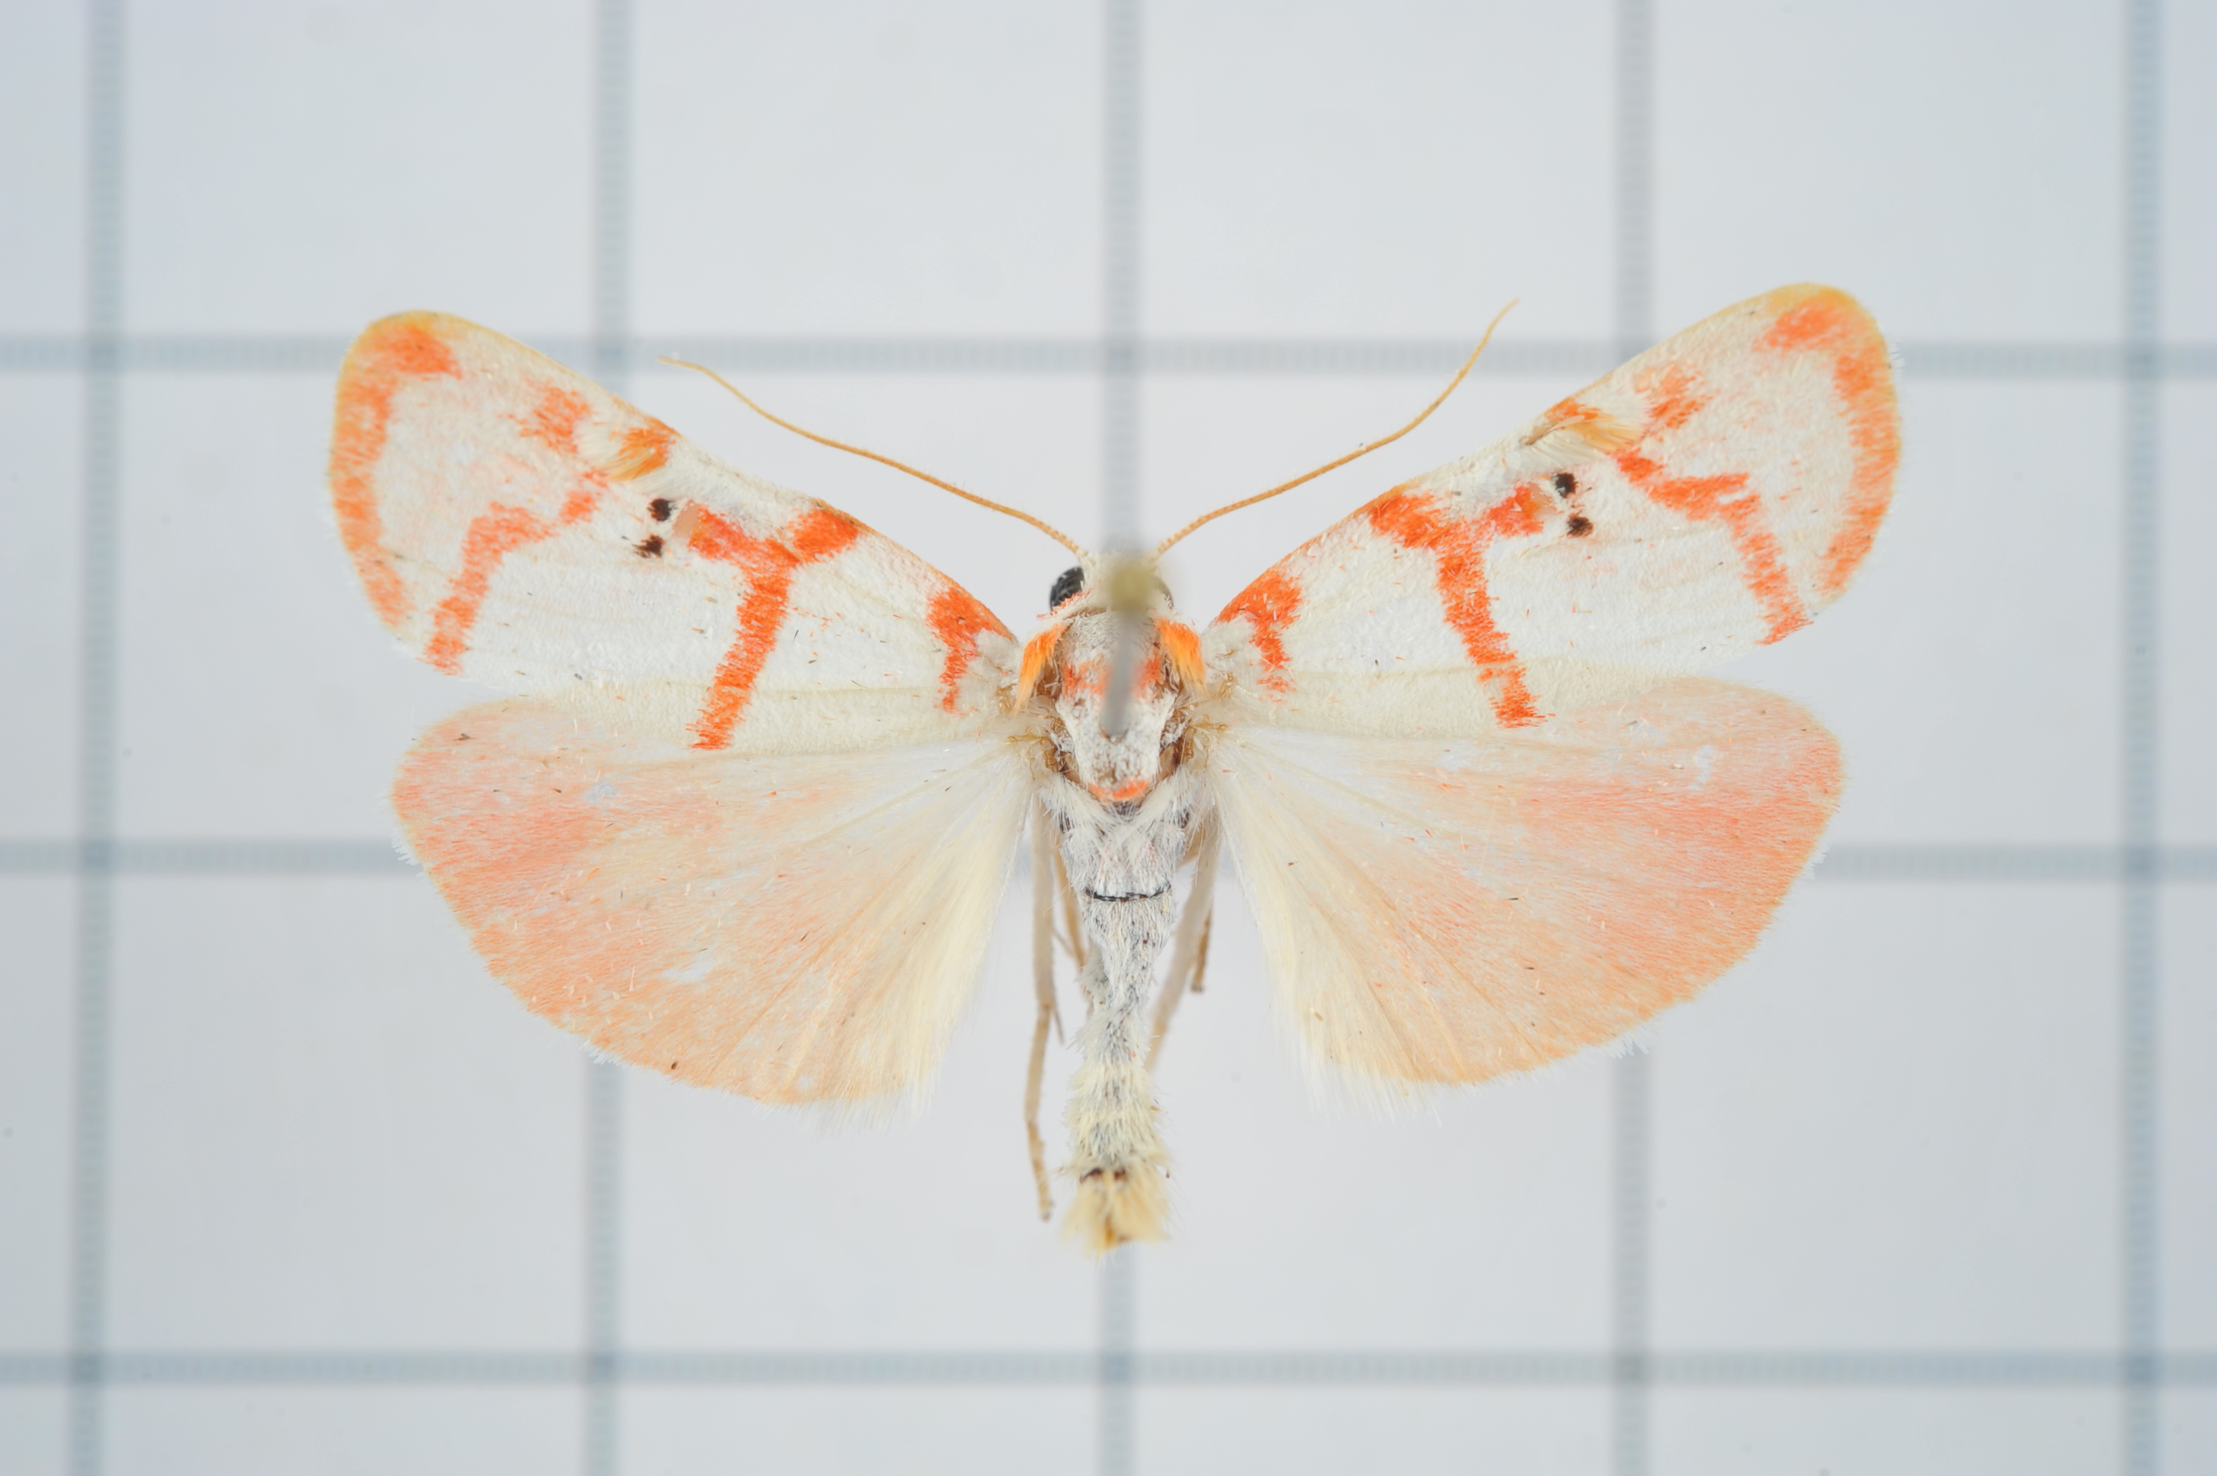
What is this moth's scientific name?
Cyana hamata hamata
